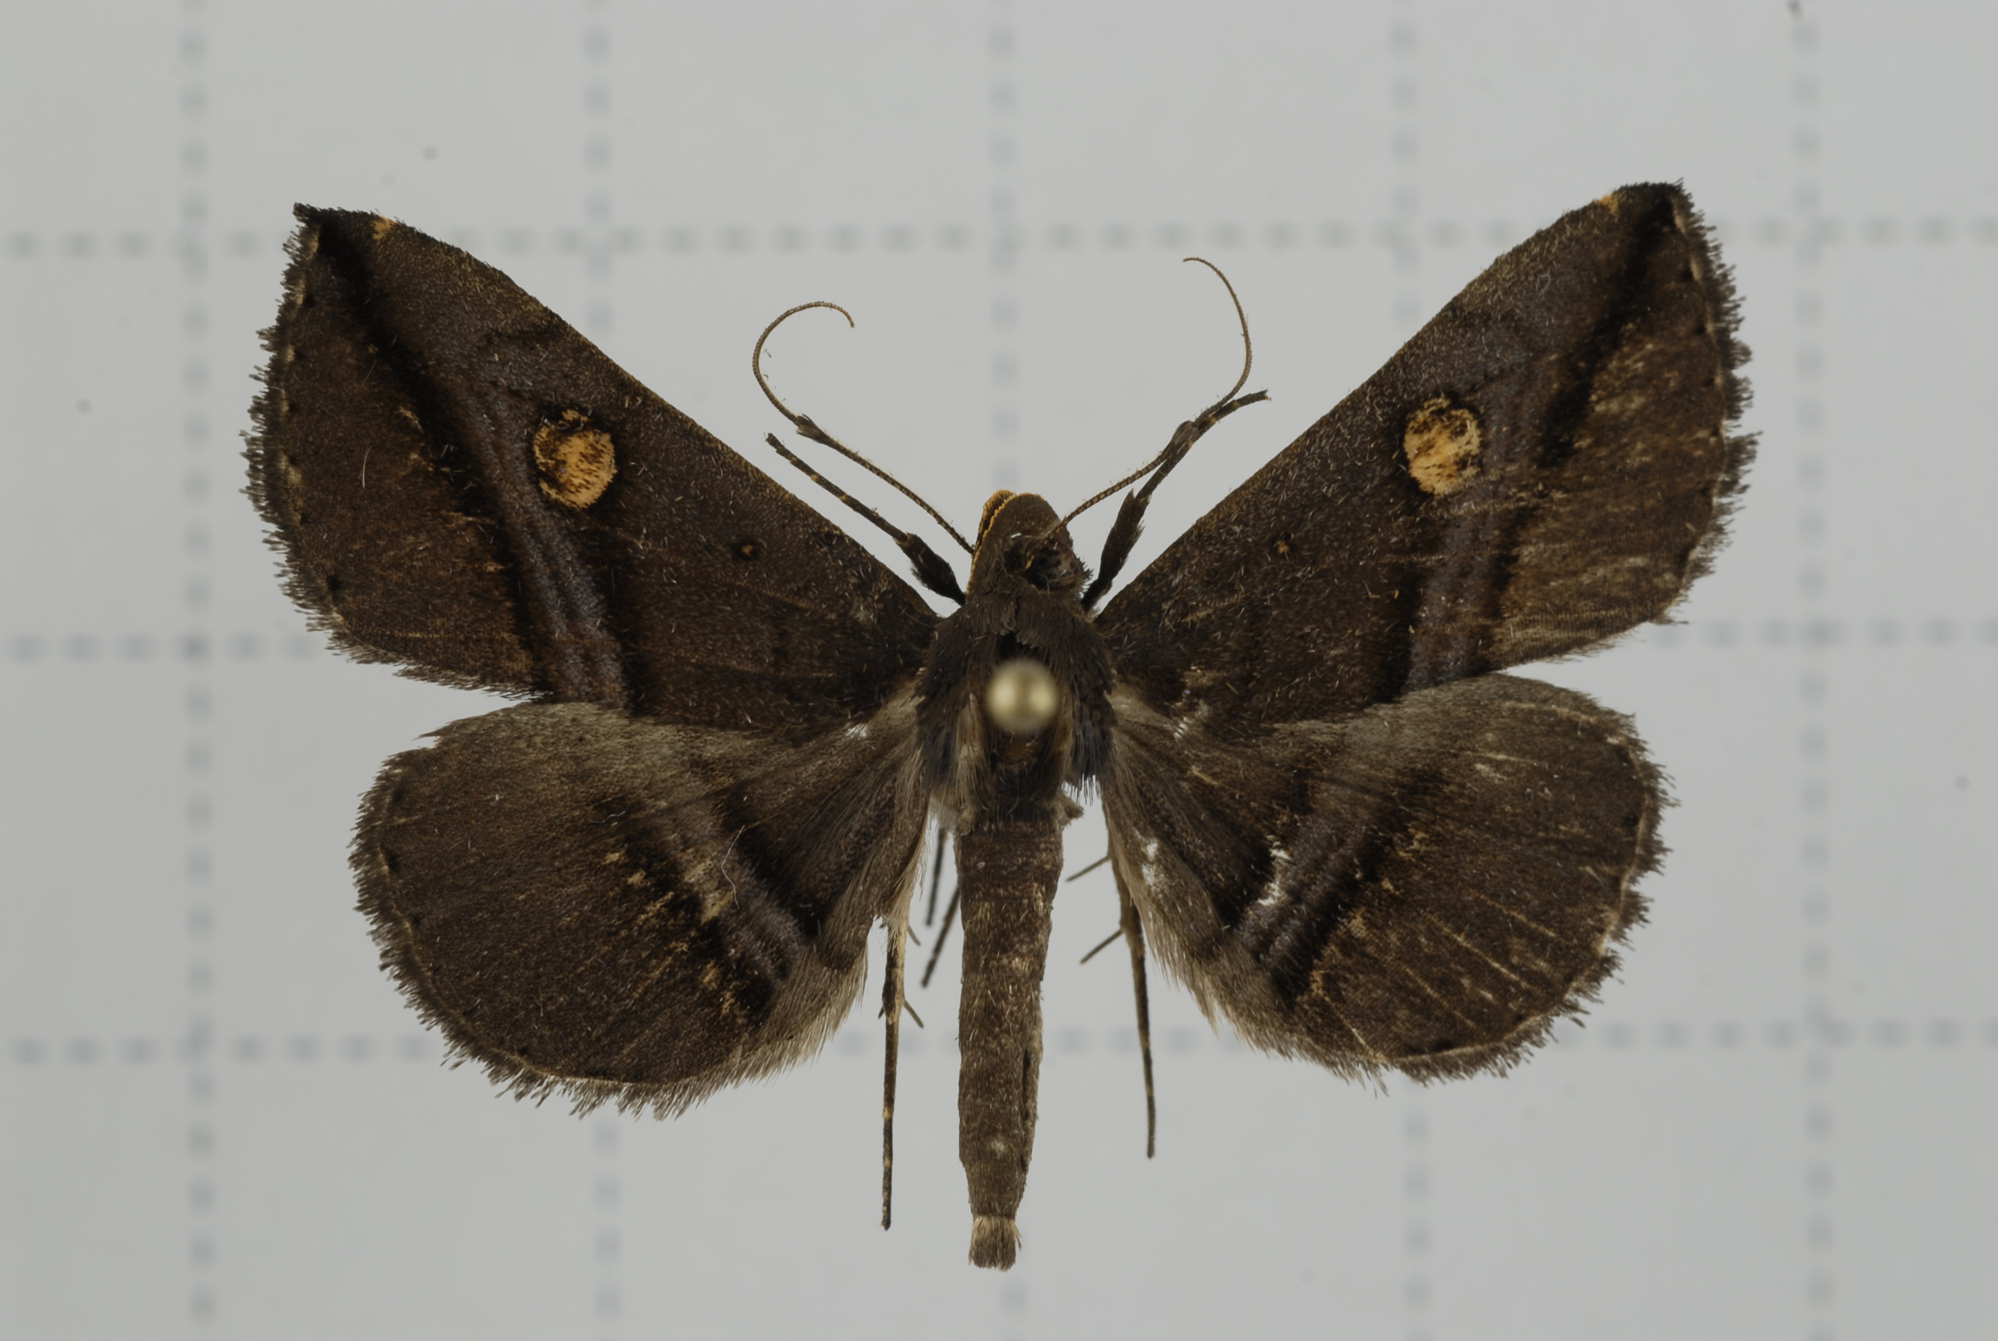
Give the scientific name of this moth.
Hadennia ochreistigma
